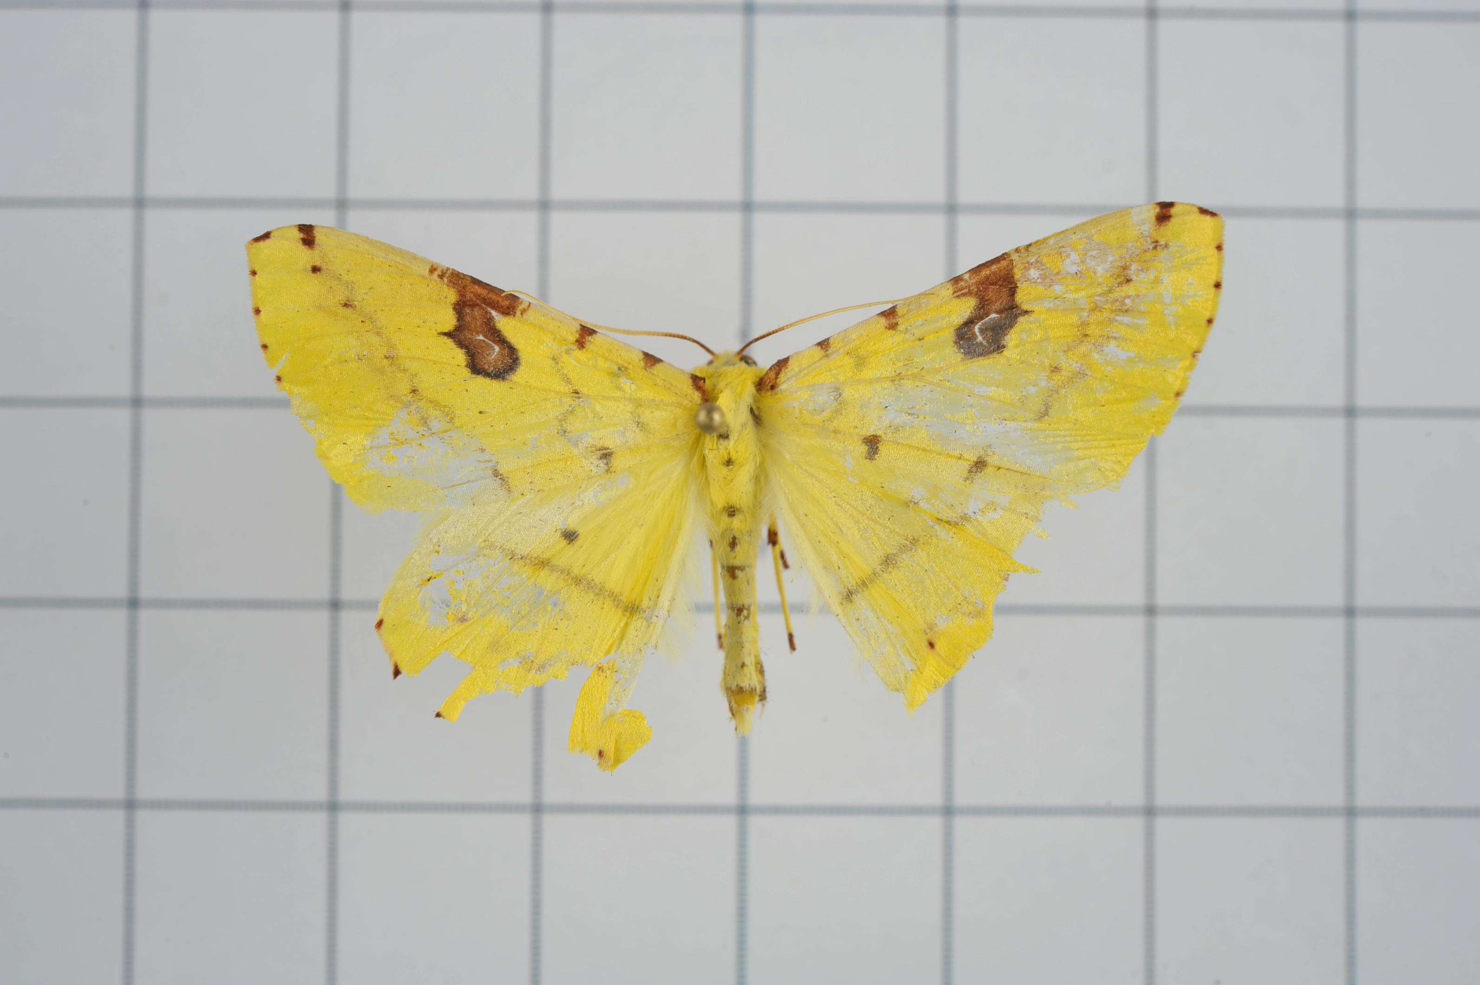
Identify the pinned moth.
Opisthograptis punctilineata
